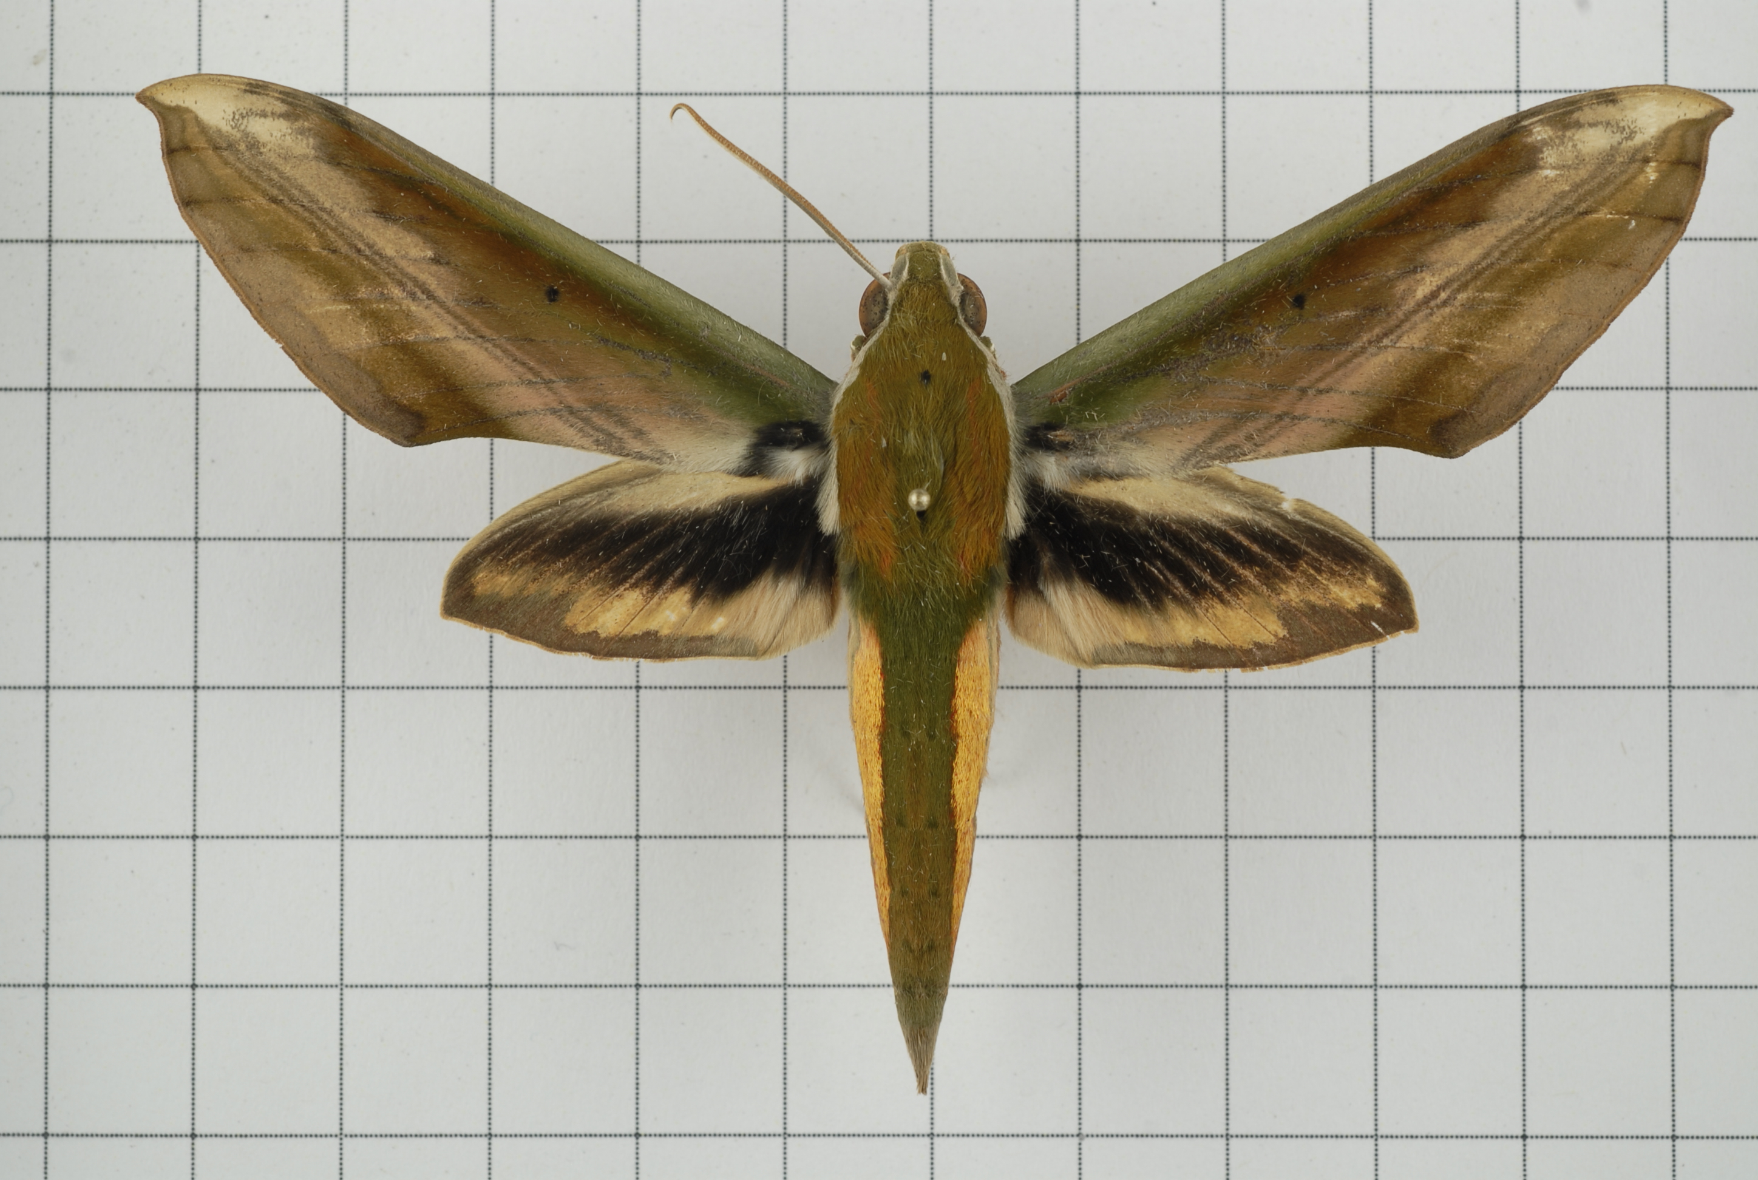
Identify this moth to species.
Theretra nessus nessus
